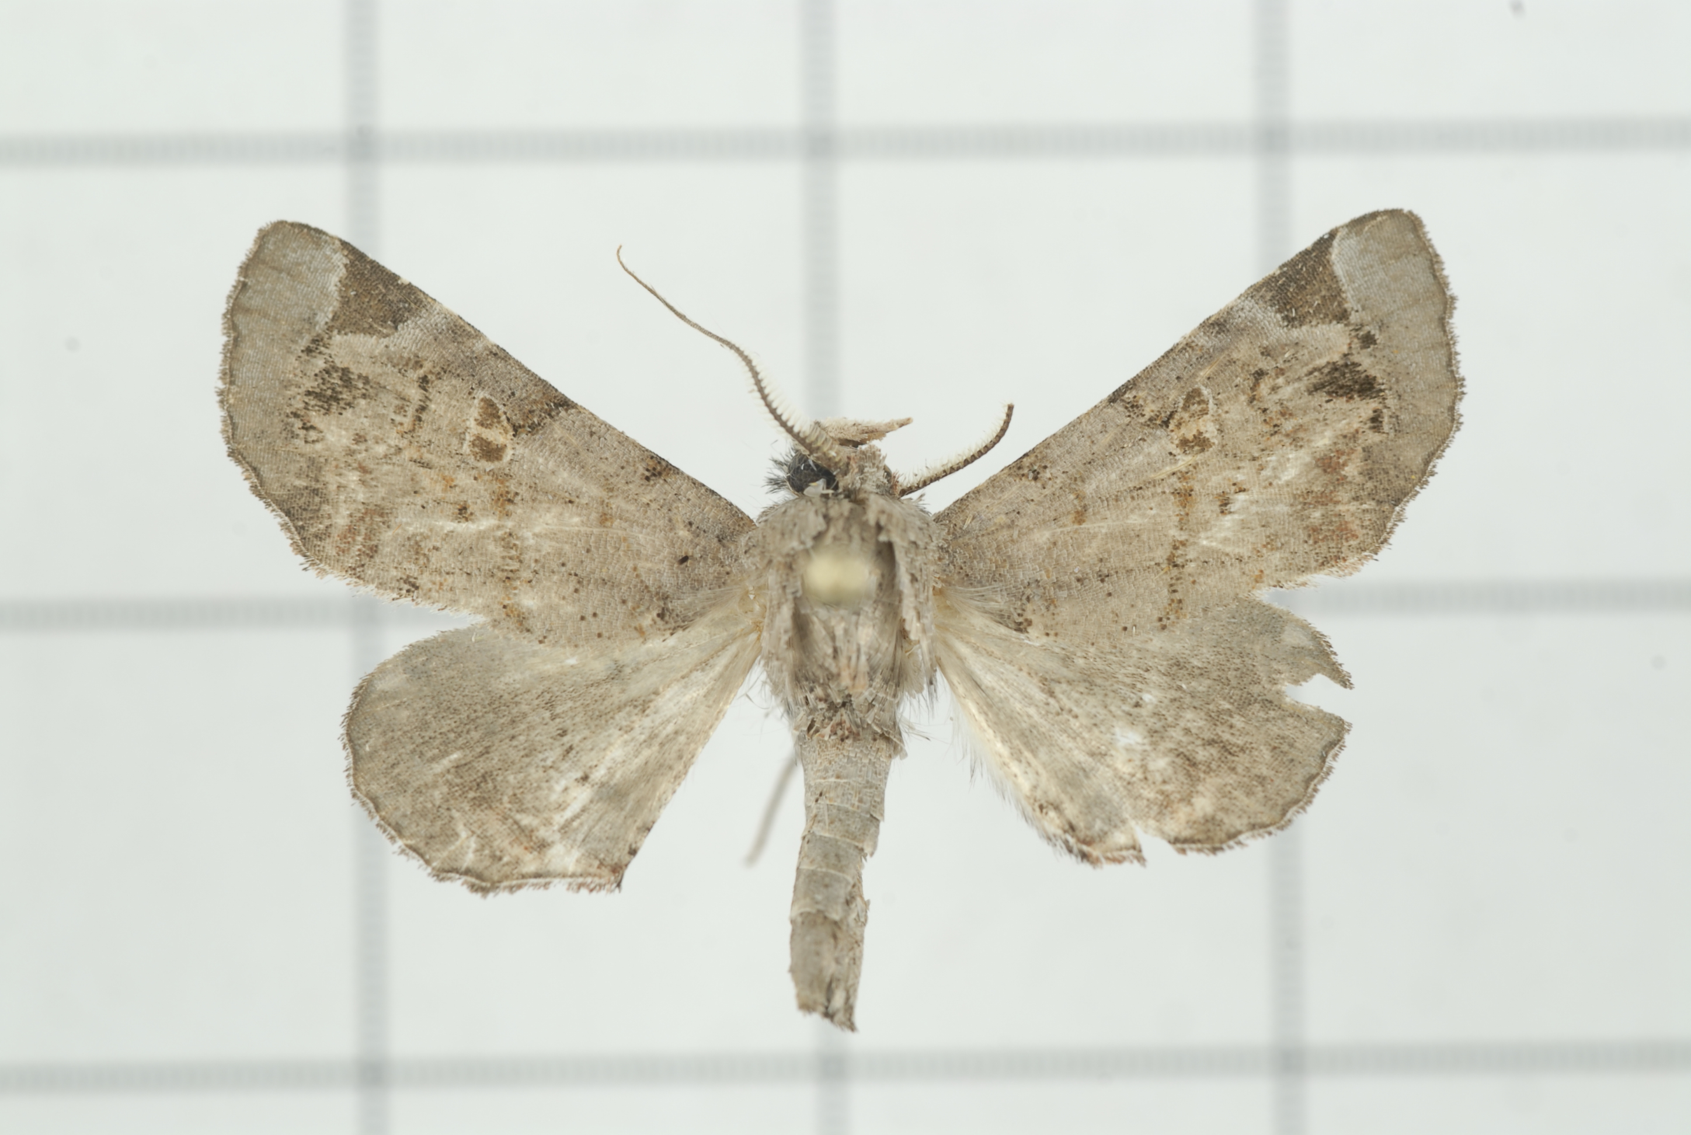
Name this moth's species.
Atacira lyncestidis
